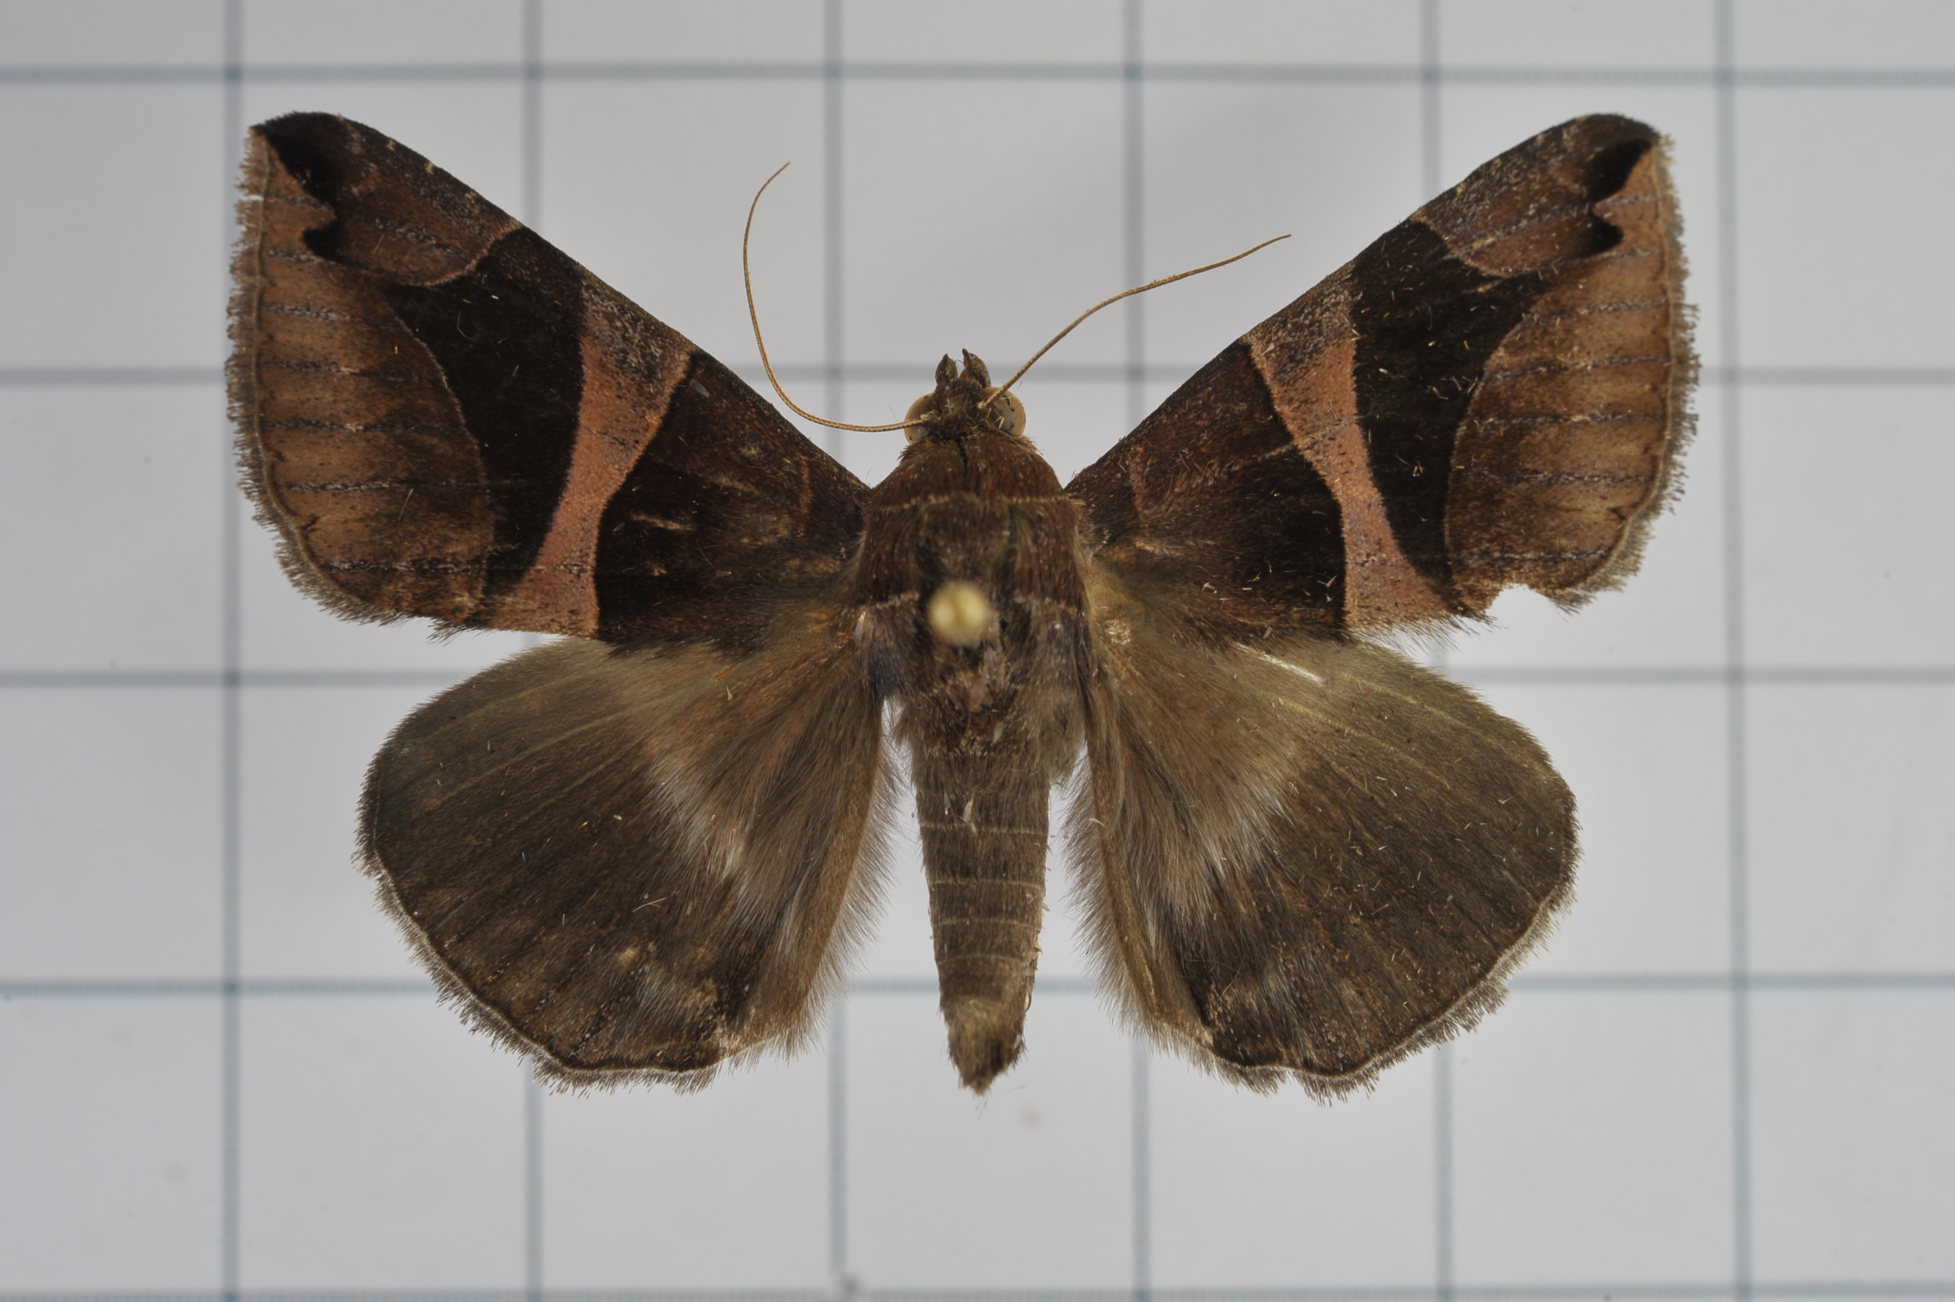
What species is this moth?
Bastilla arcuata
